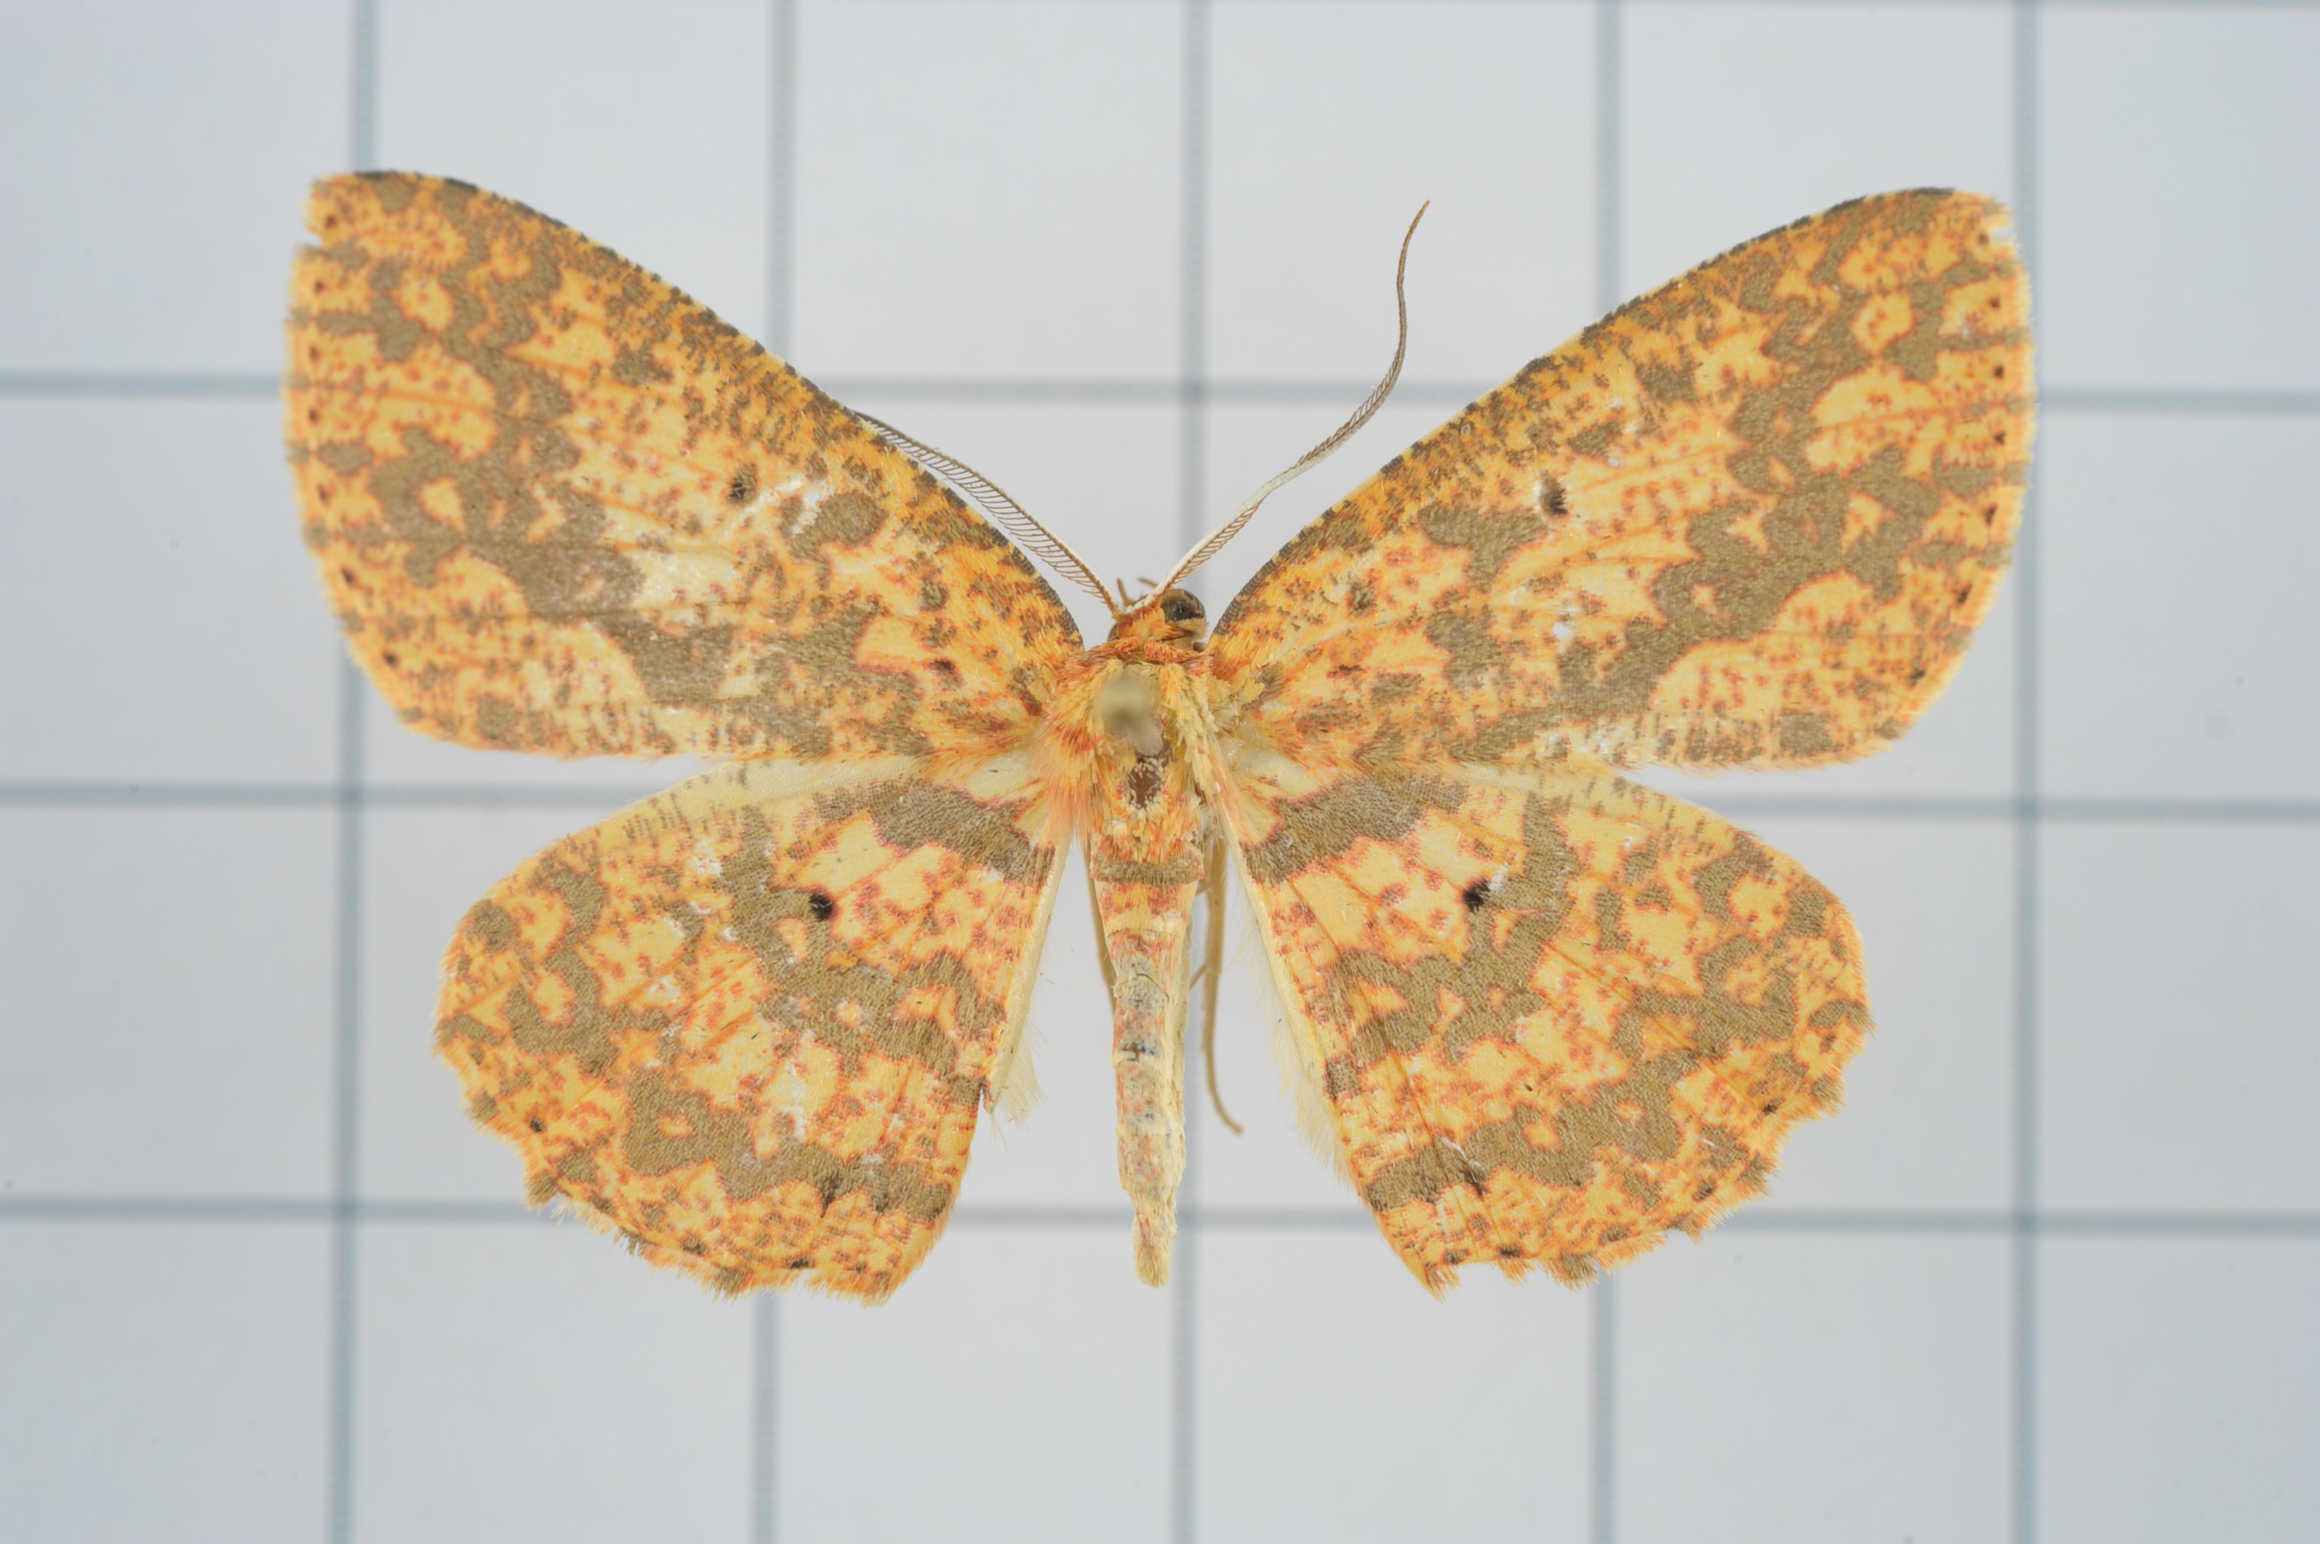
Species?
Borbacha pardaria
